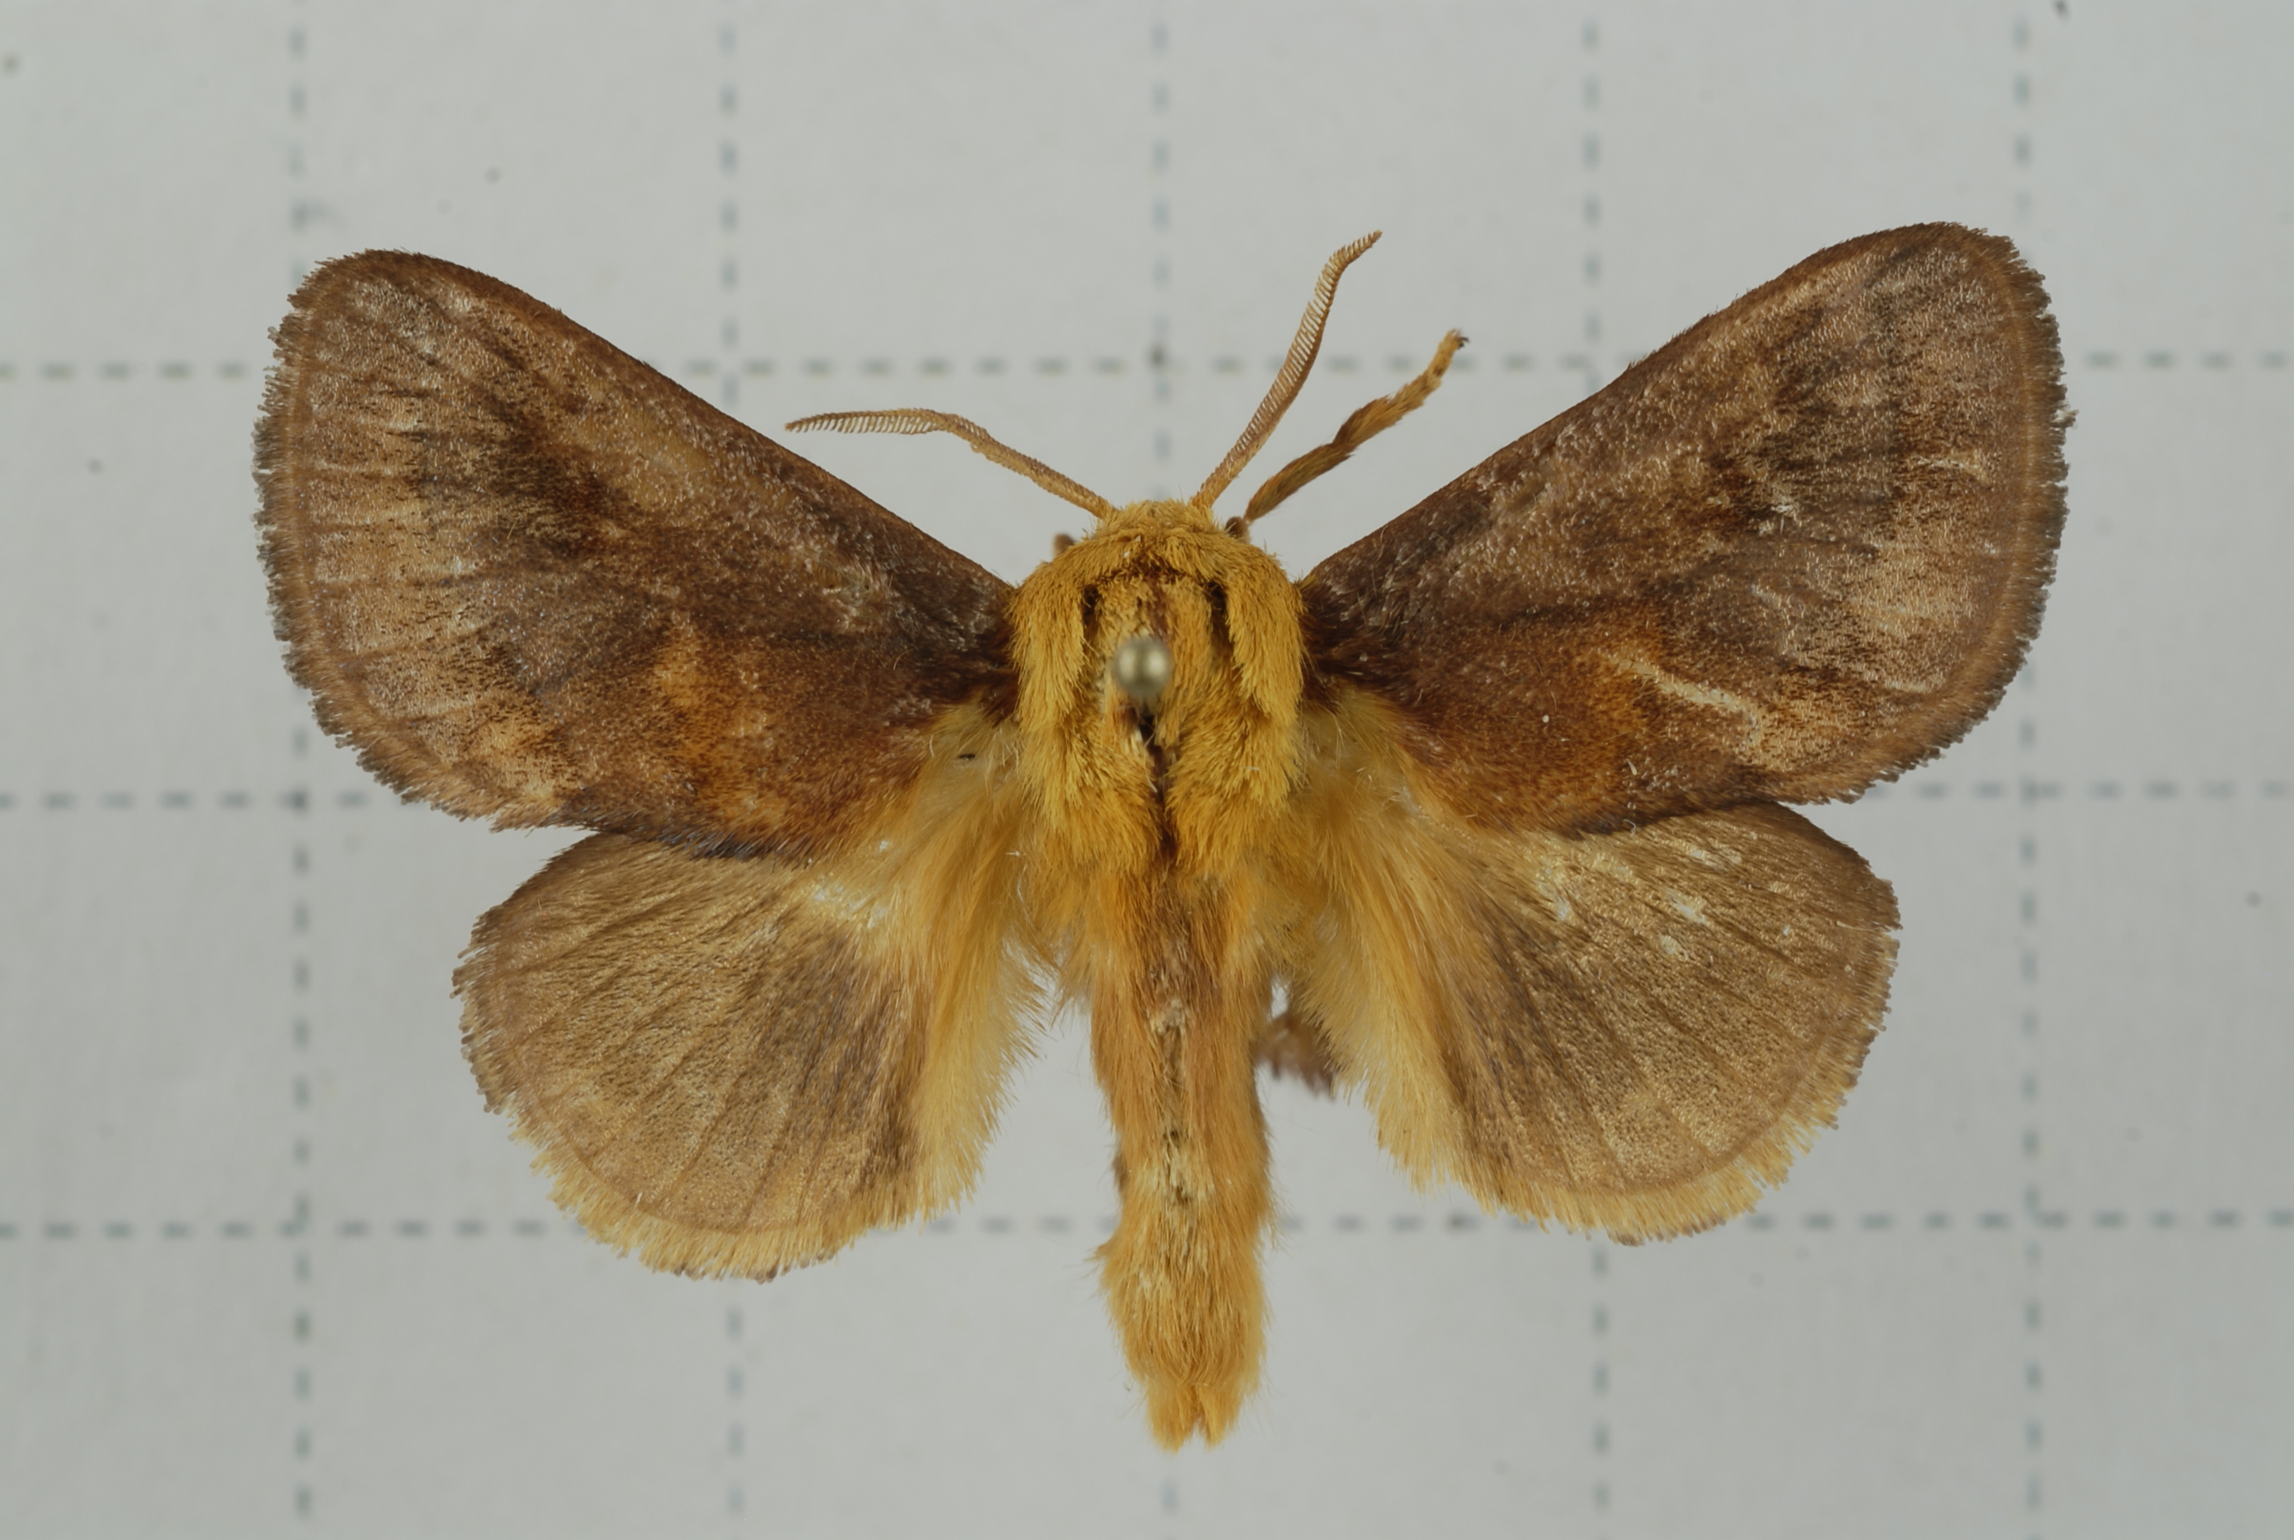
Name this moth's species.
Narosoideus flavidorsalis
